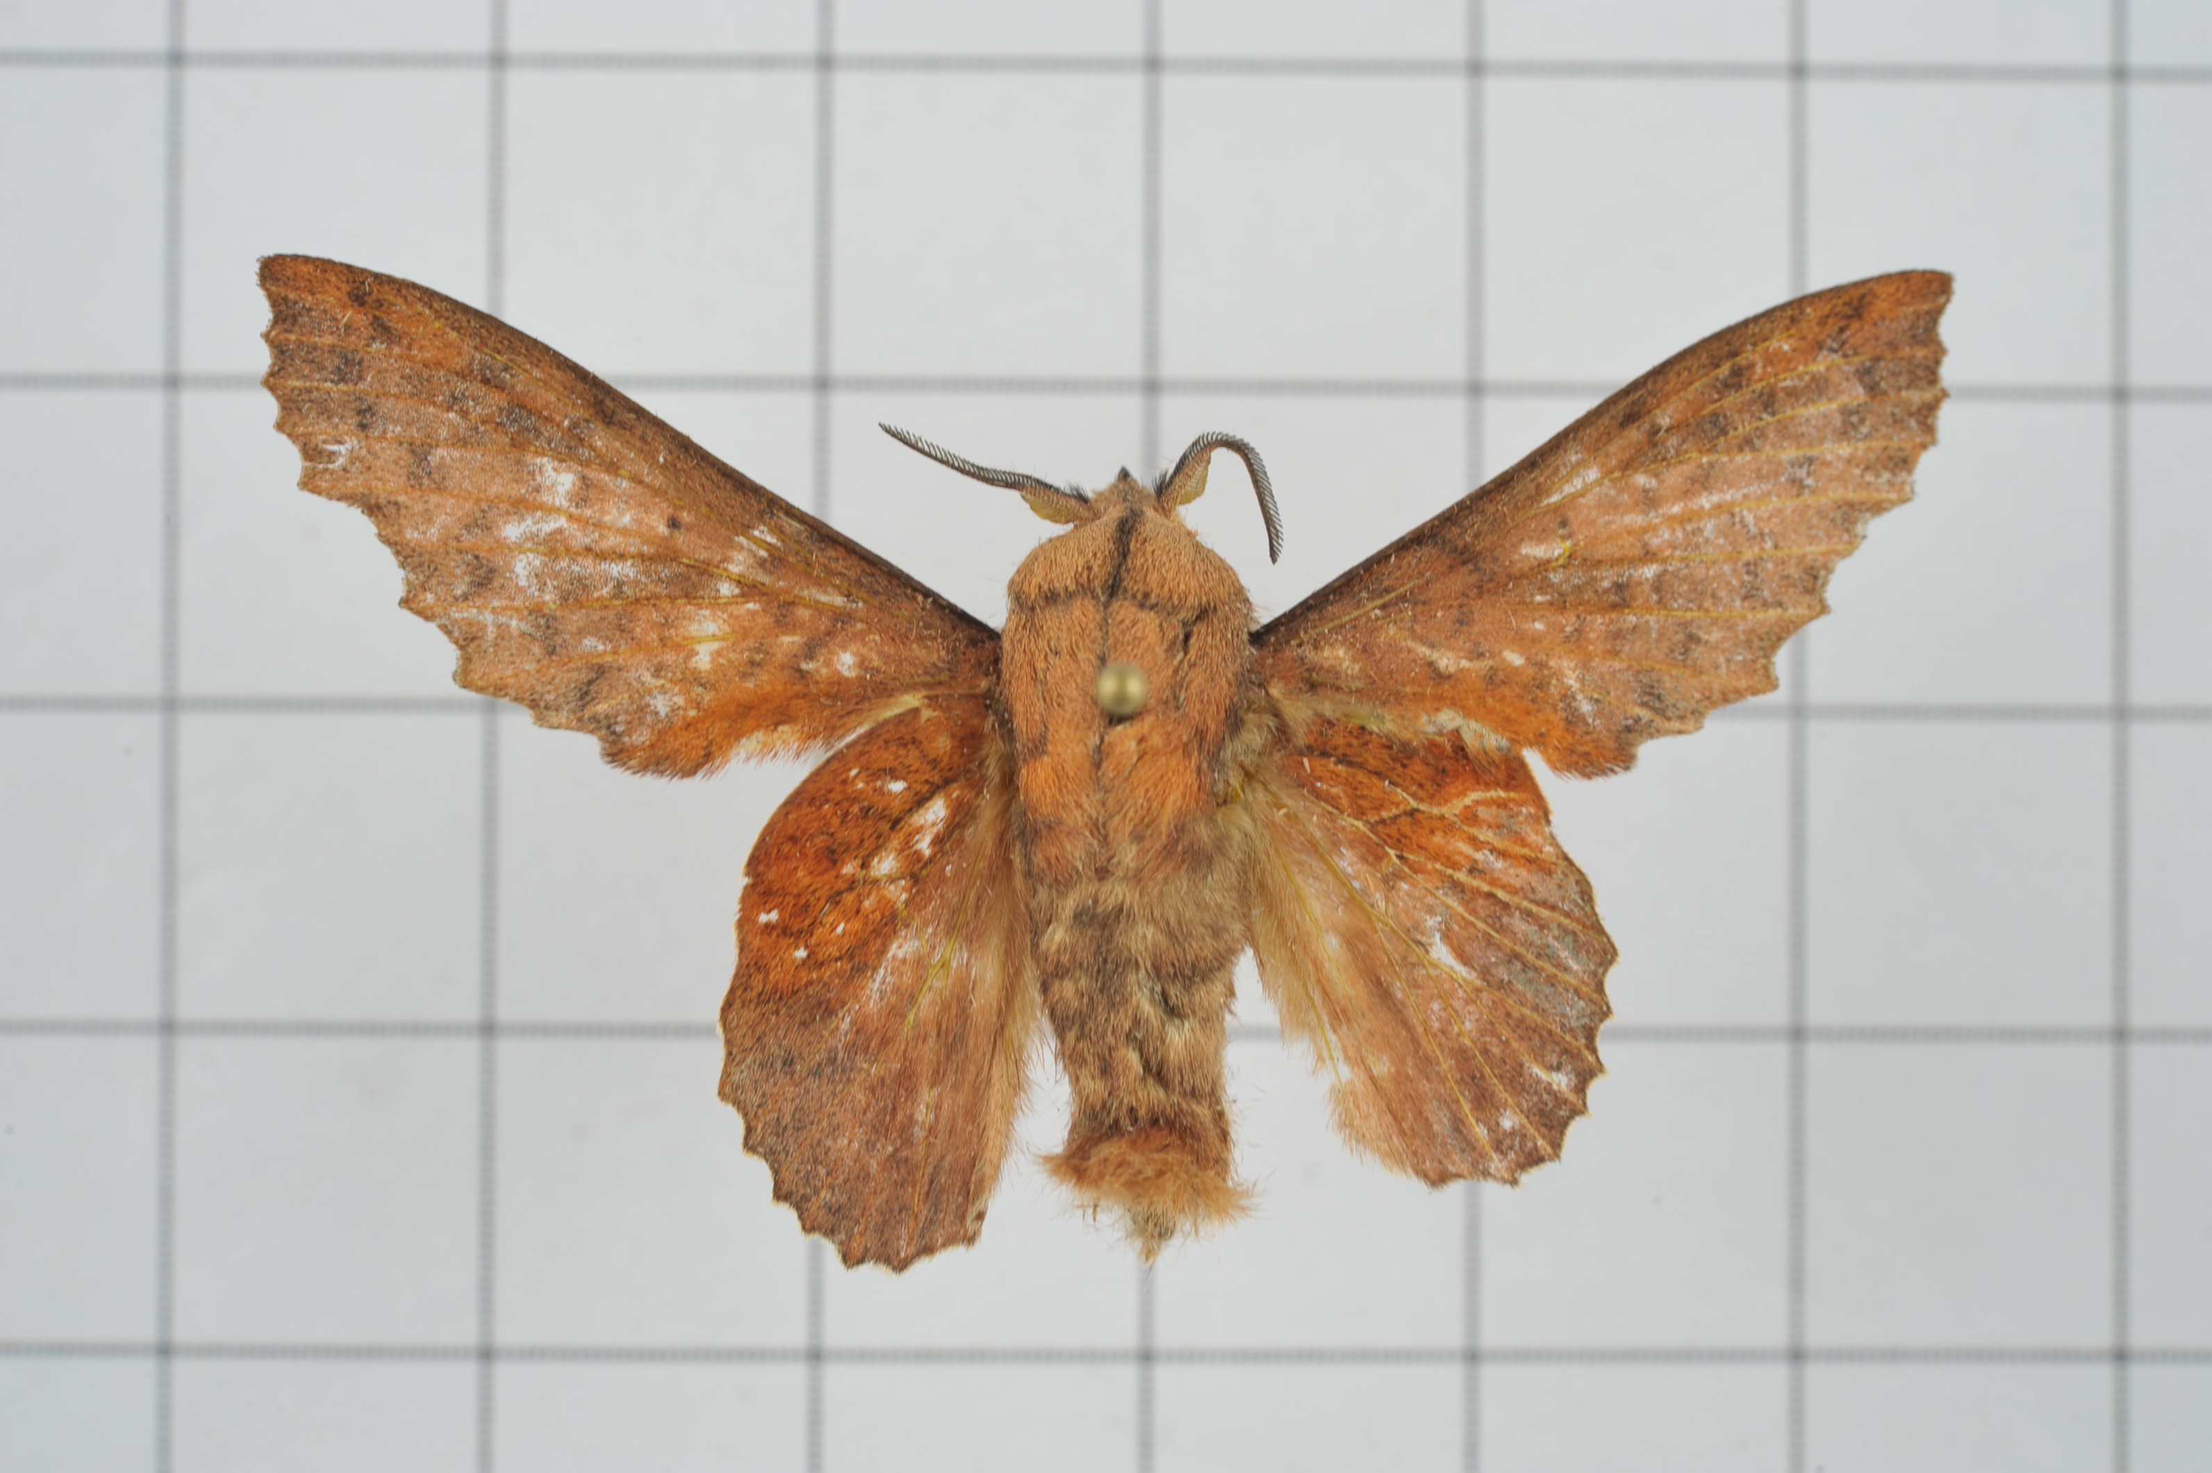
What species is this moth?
Gastropacha horishana horishana
